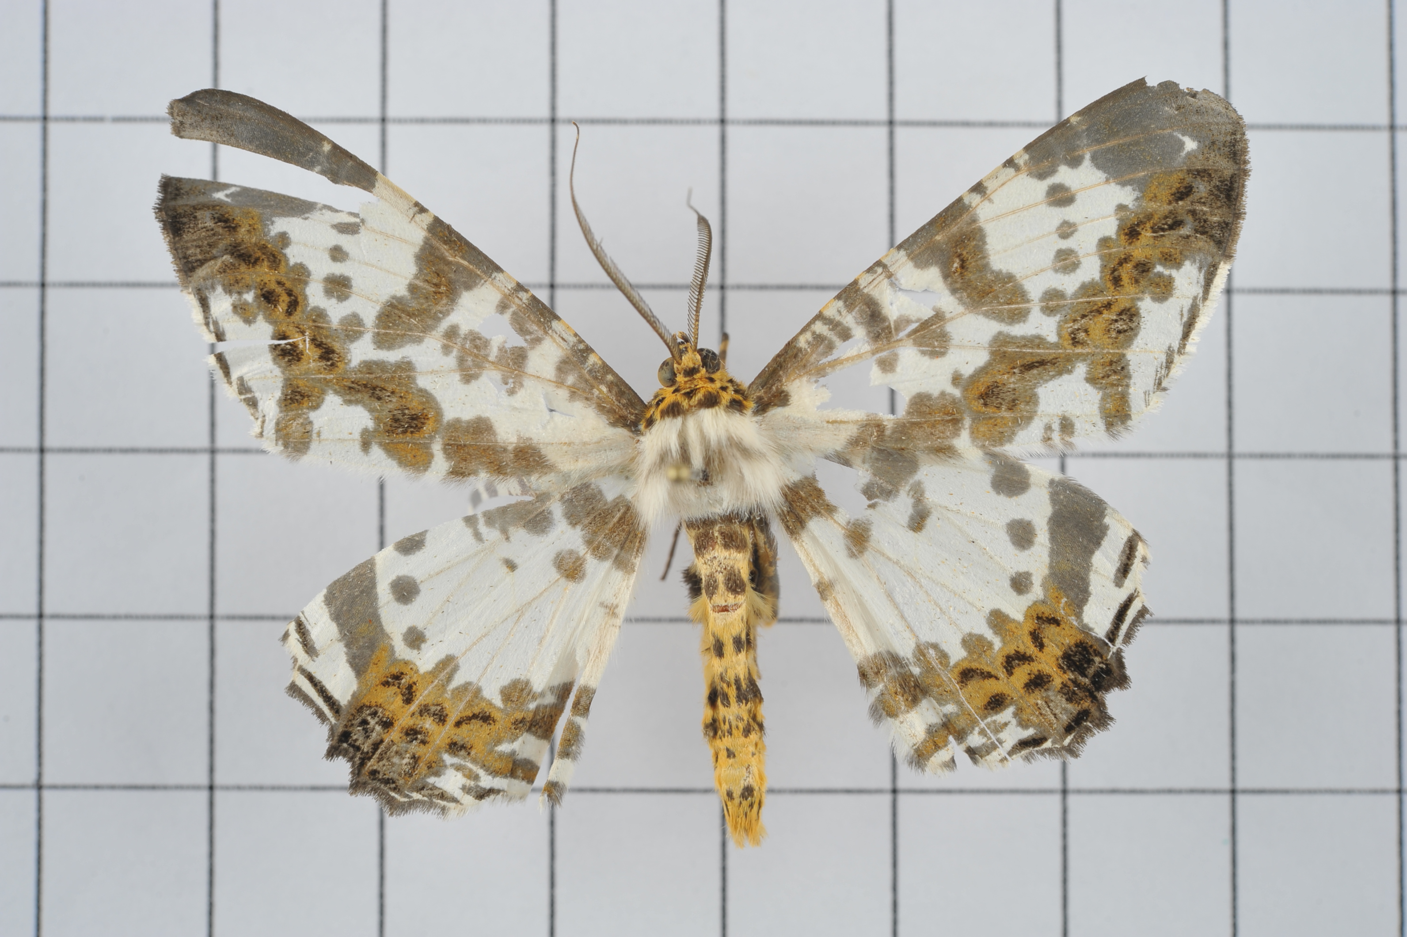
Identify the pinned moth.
Chorodna moorei
